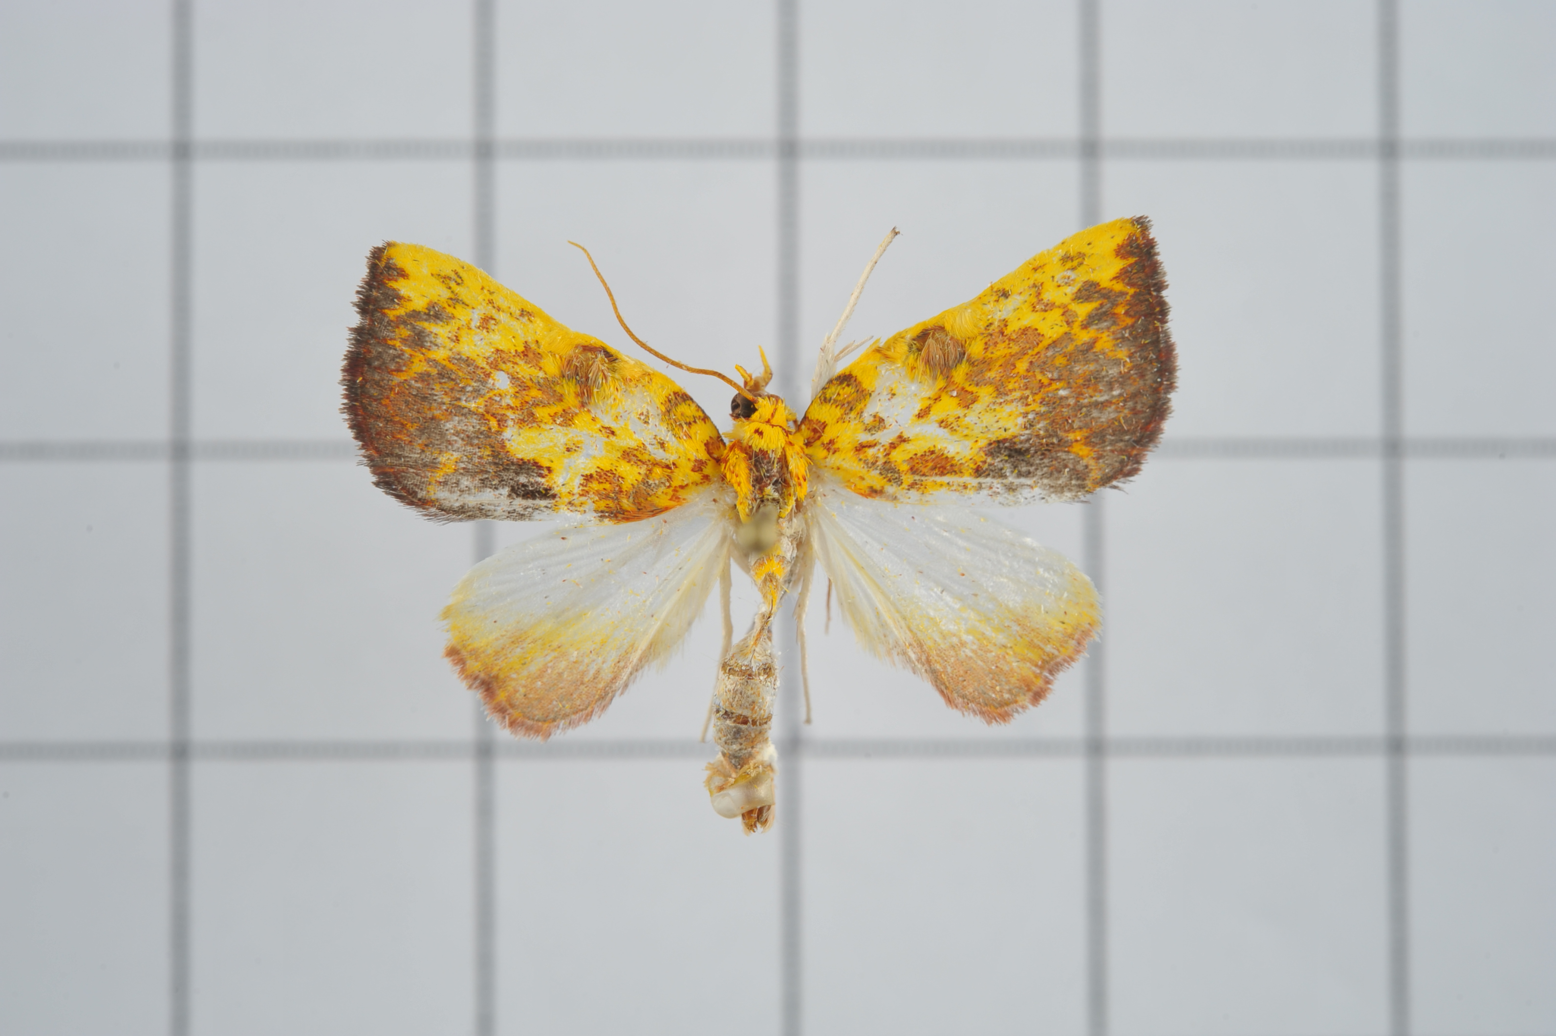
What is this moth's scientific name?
Siglophora ferreilutea
